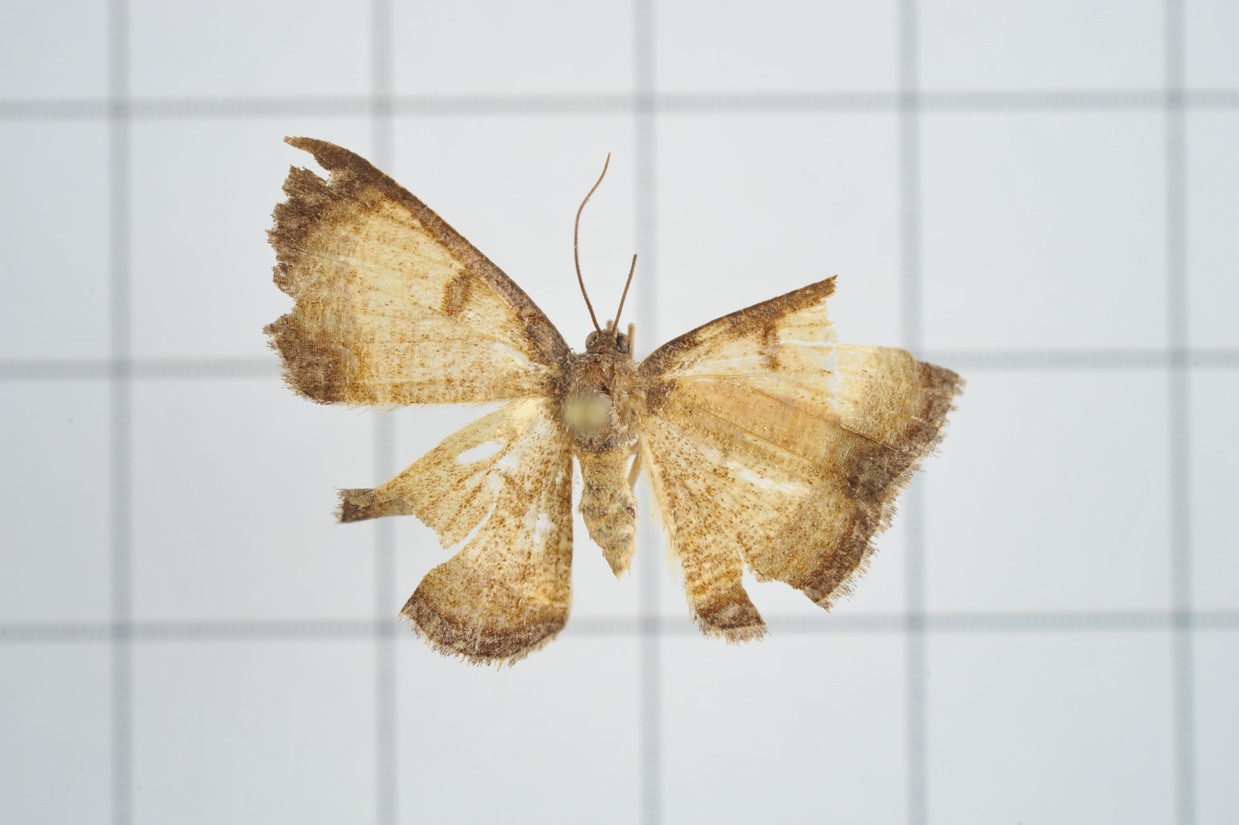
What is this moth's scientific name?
Hydatocapnia gemina
